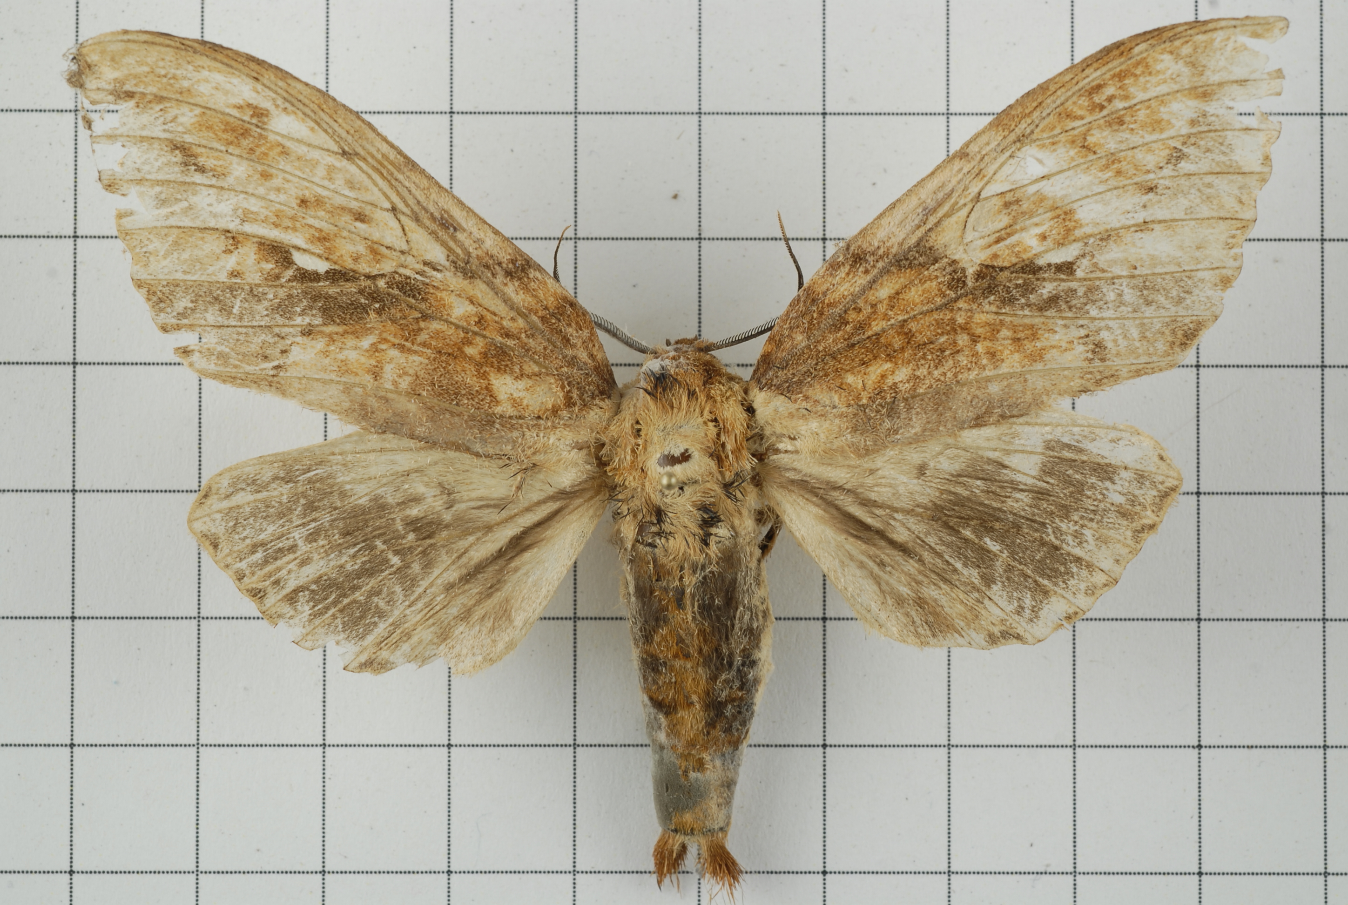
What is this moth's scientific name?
Dudusa nobilis
